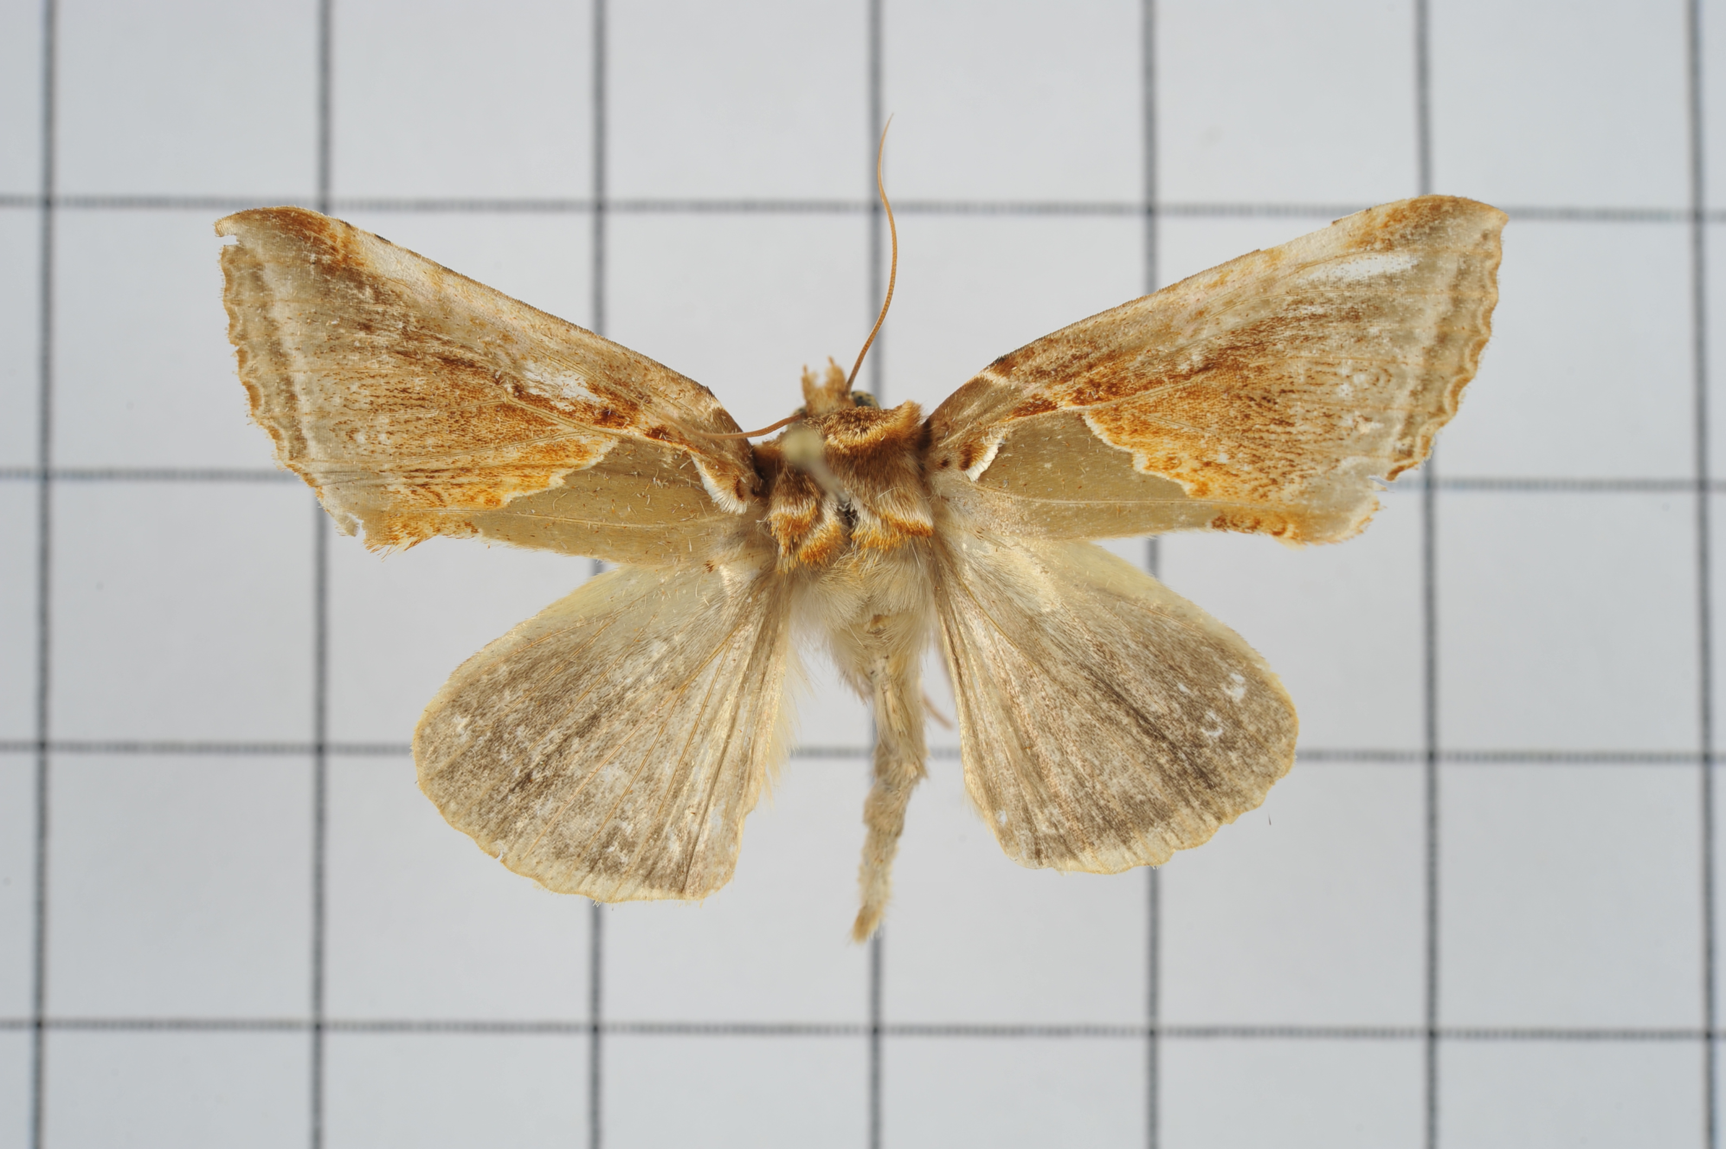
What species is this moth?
Habrosyne indica formosana
